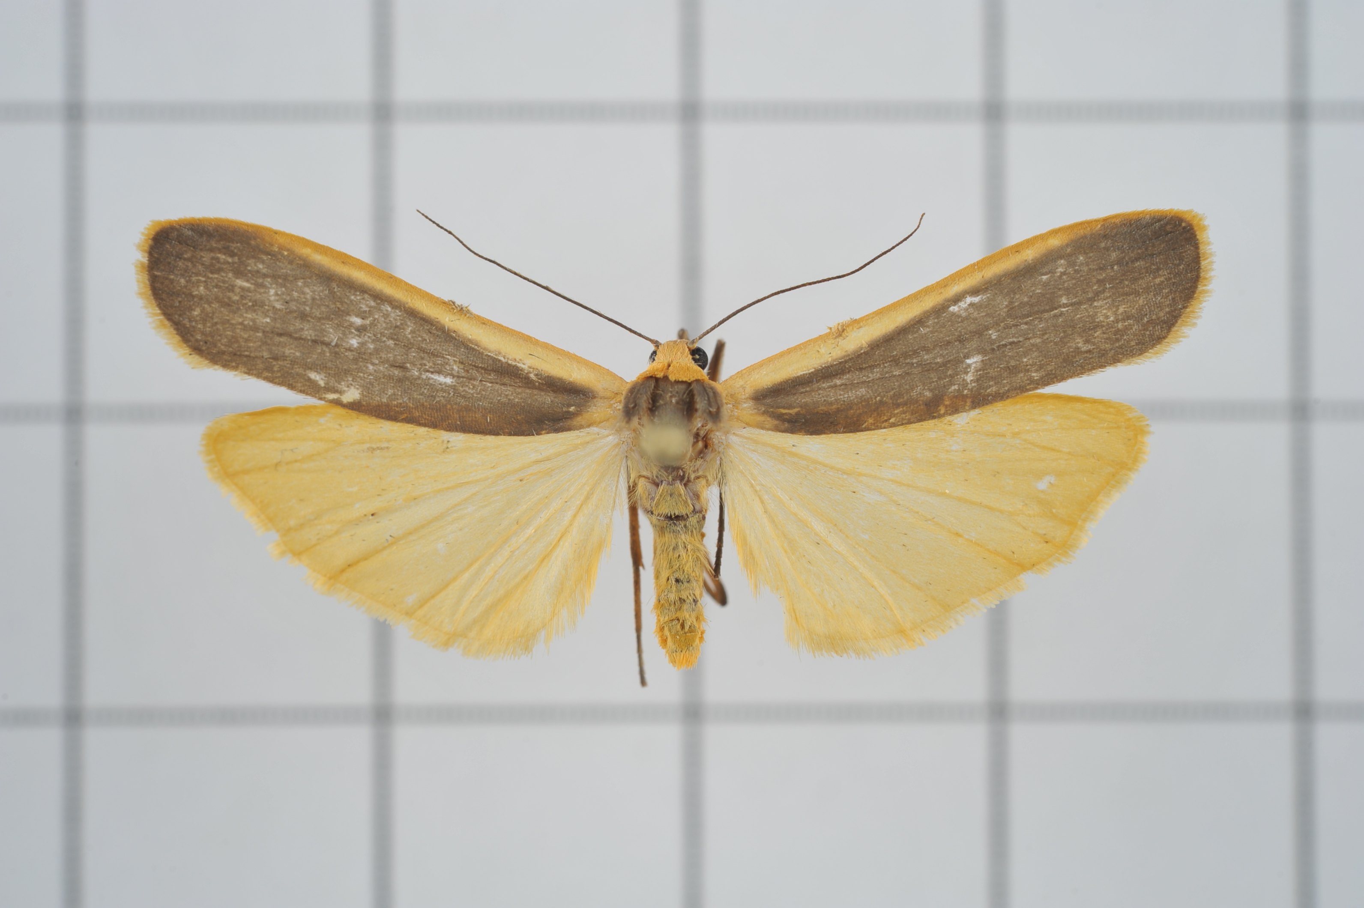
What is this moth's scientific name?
Brunia antica
